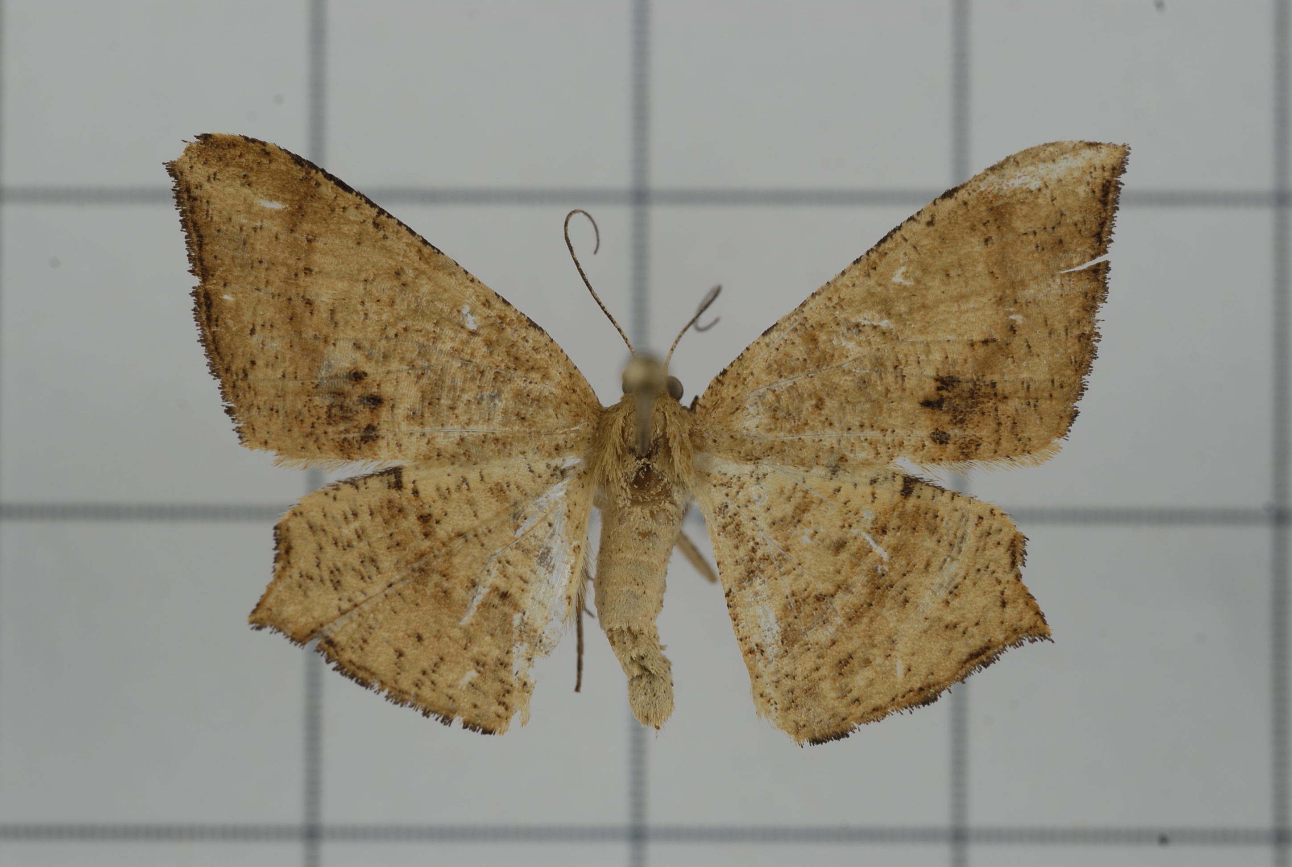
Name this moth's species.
Krananda falcata
